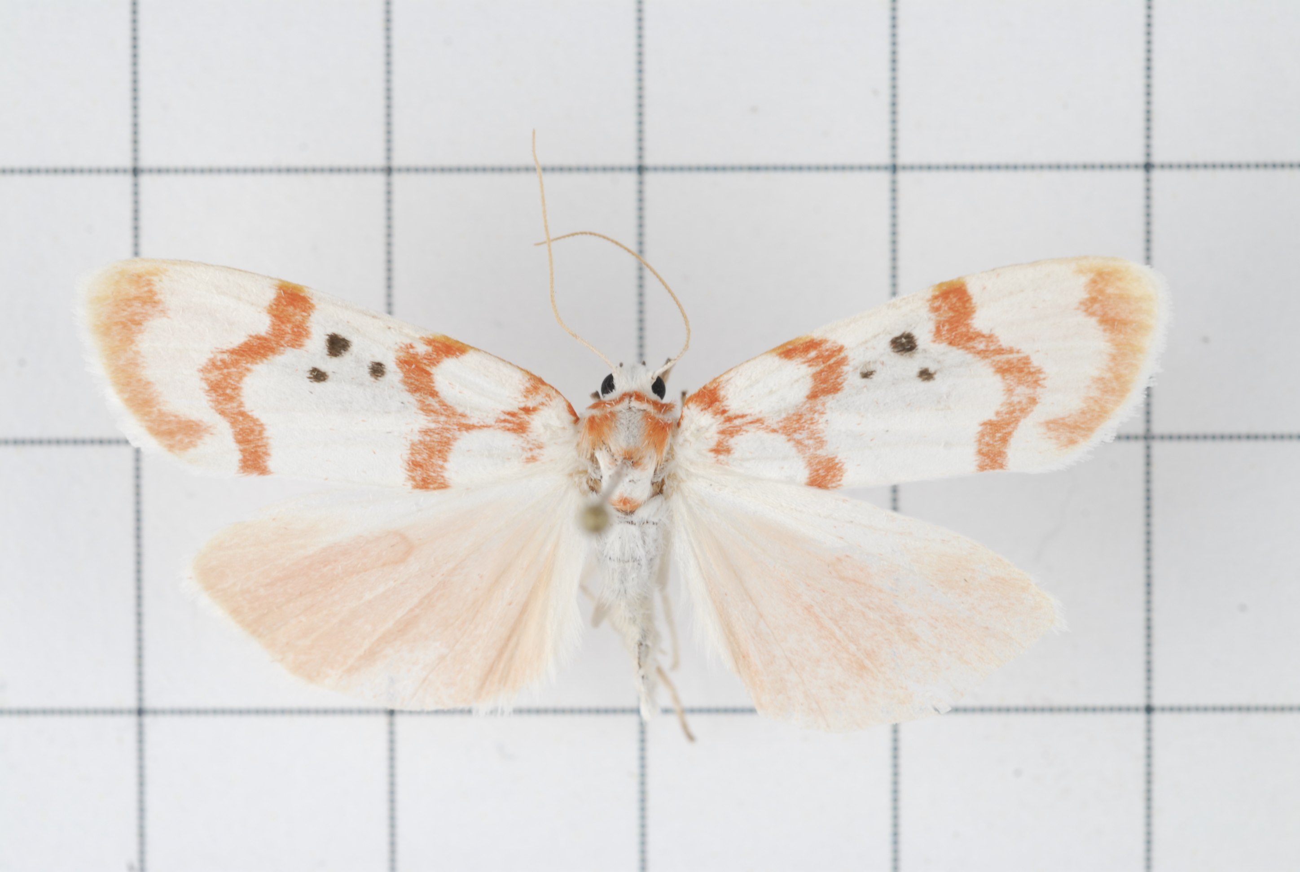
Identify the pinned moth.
Cyana formosana
